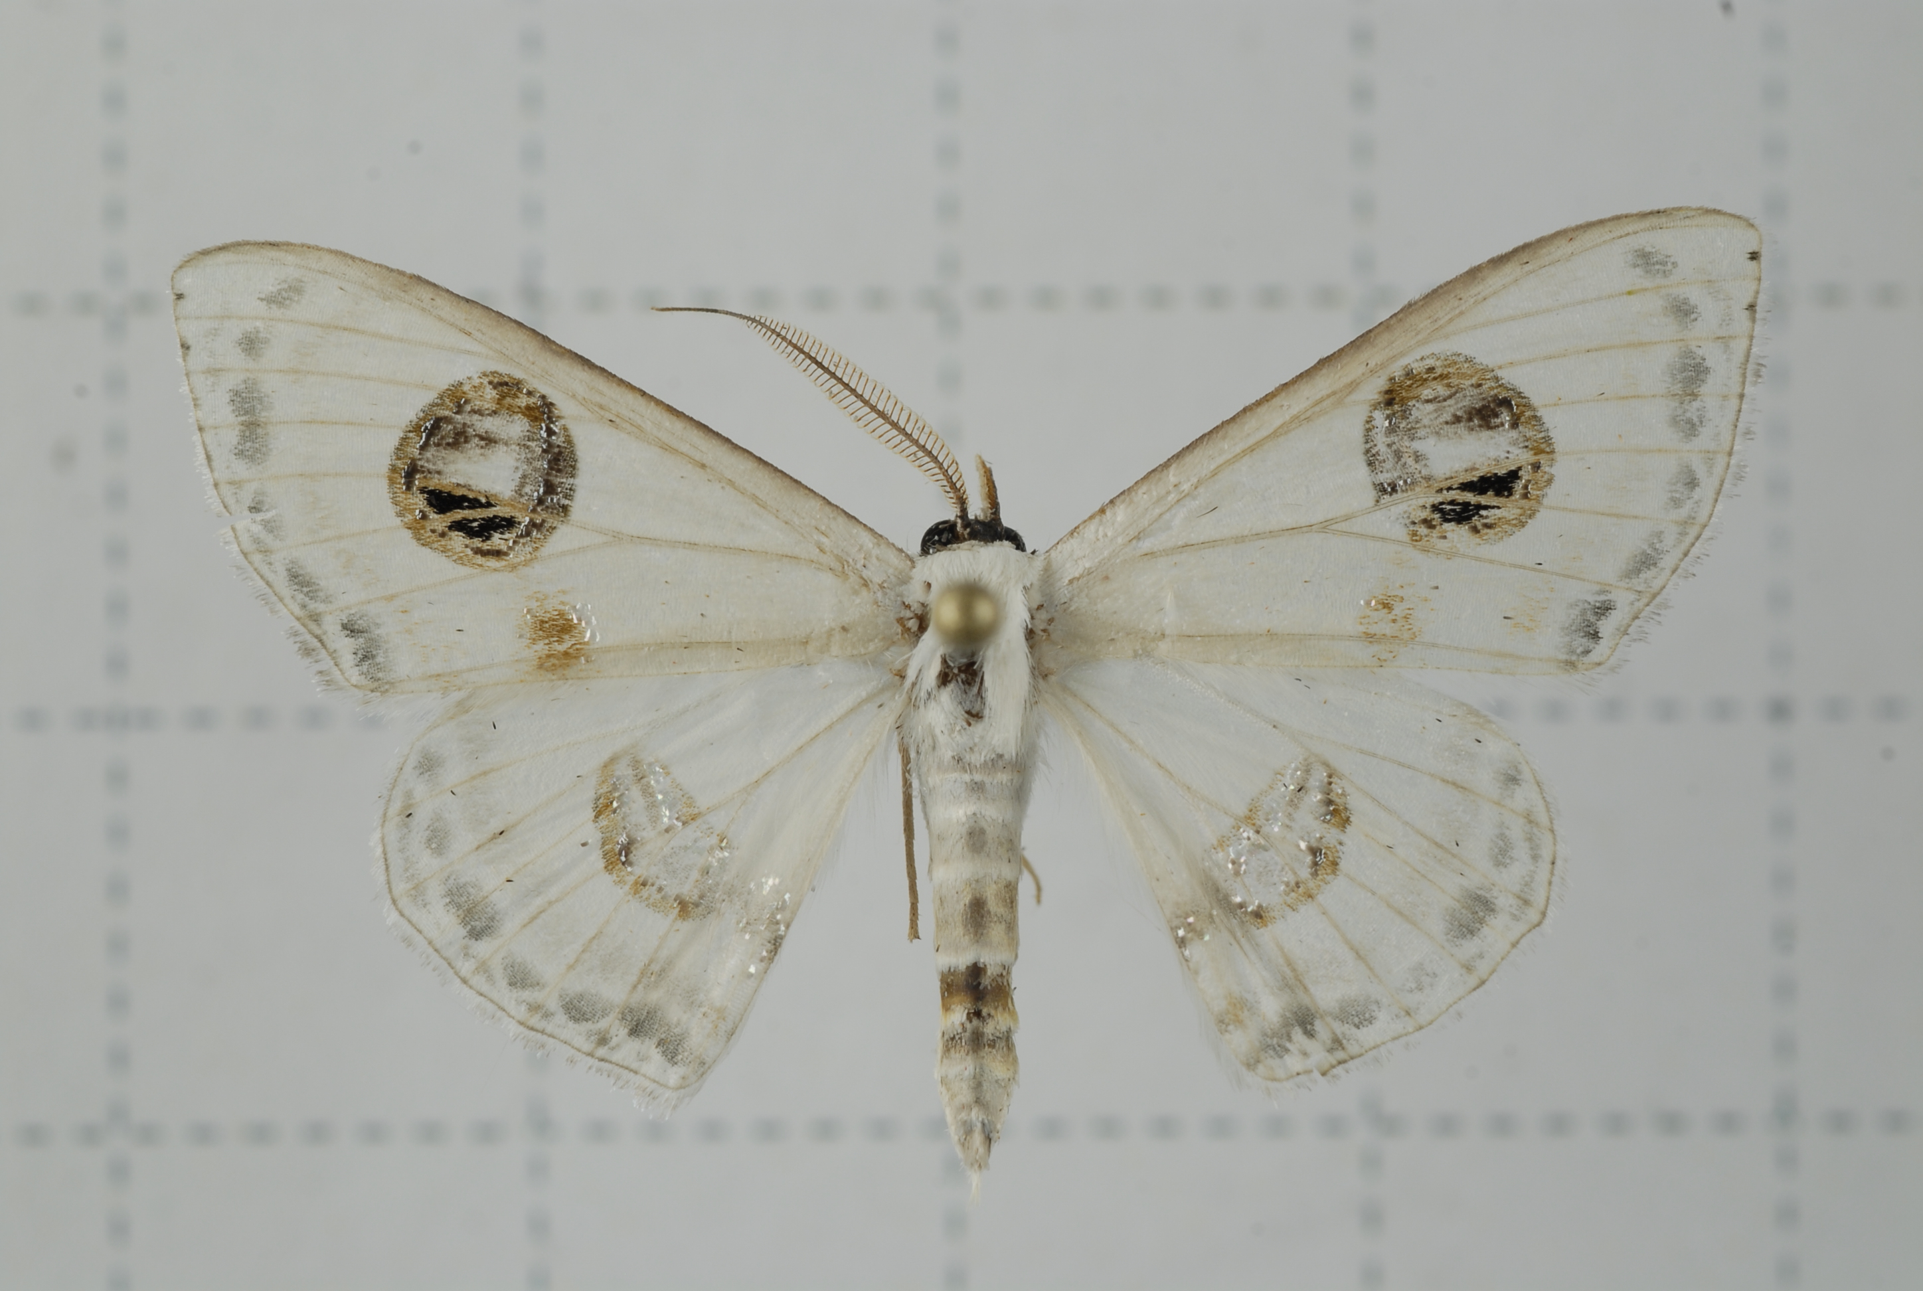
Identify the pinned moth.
Problepsis albidior matsumurai
